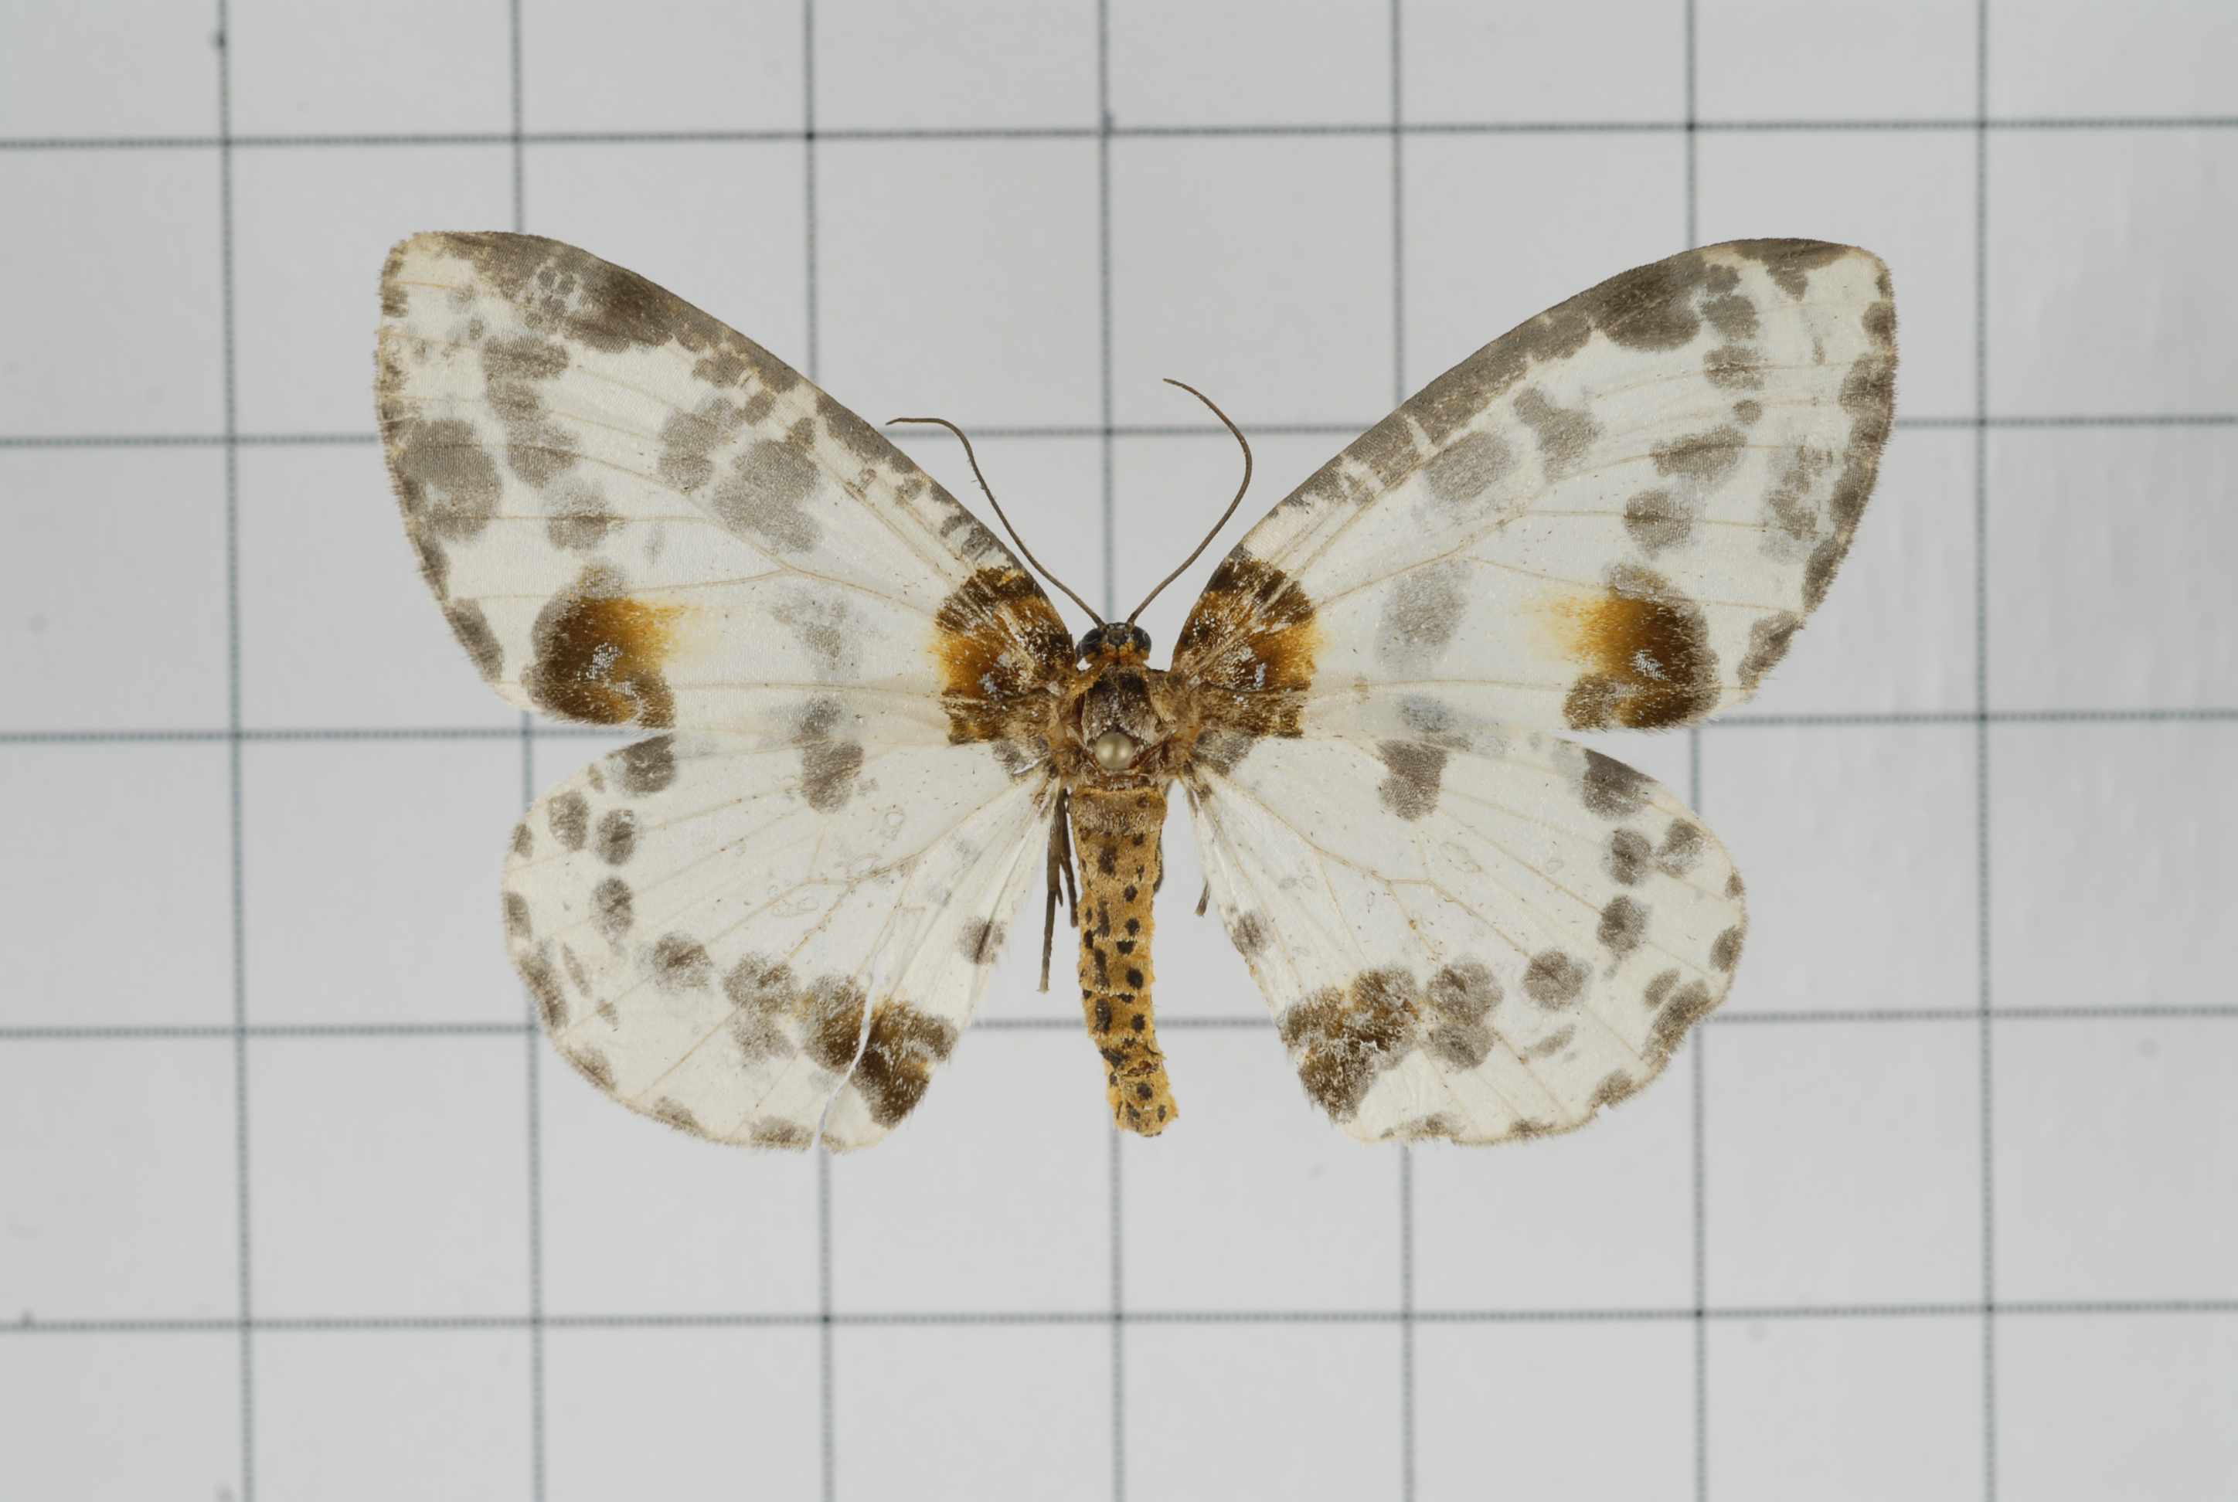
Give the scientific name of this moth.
Abraxas formosilluminata
